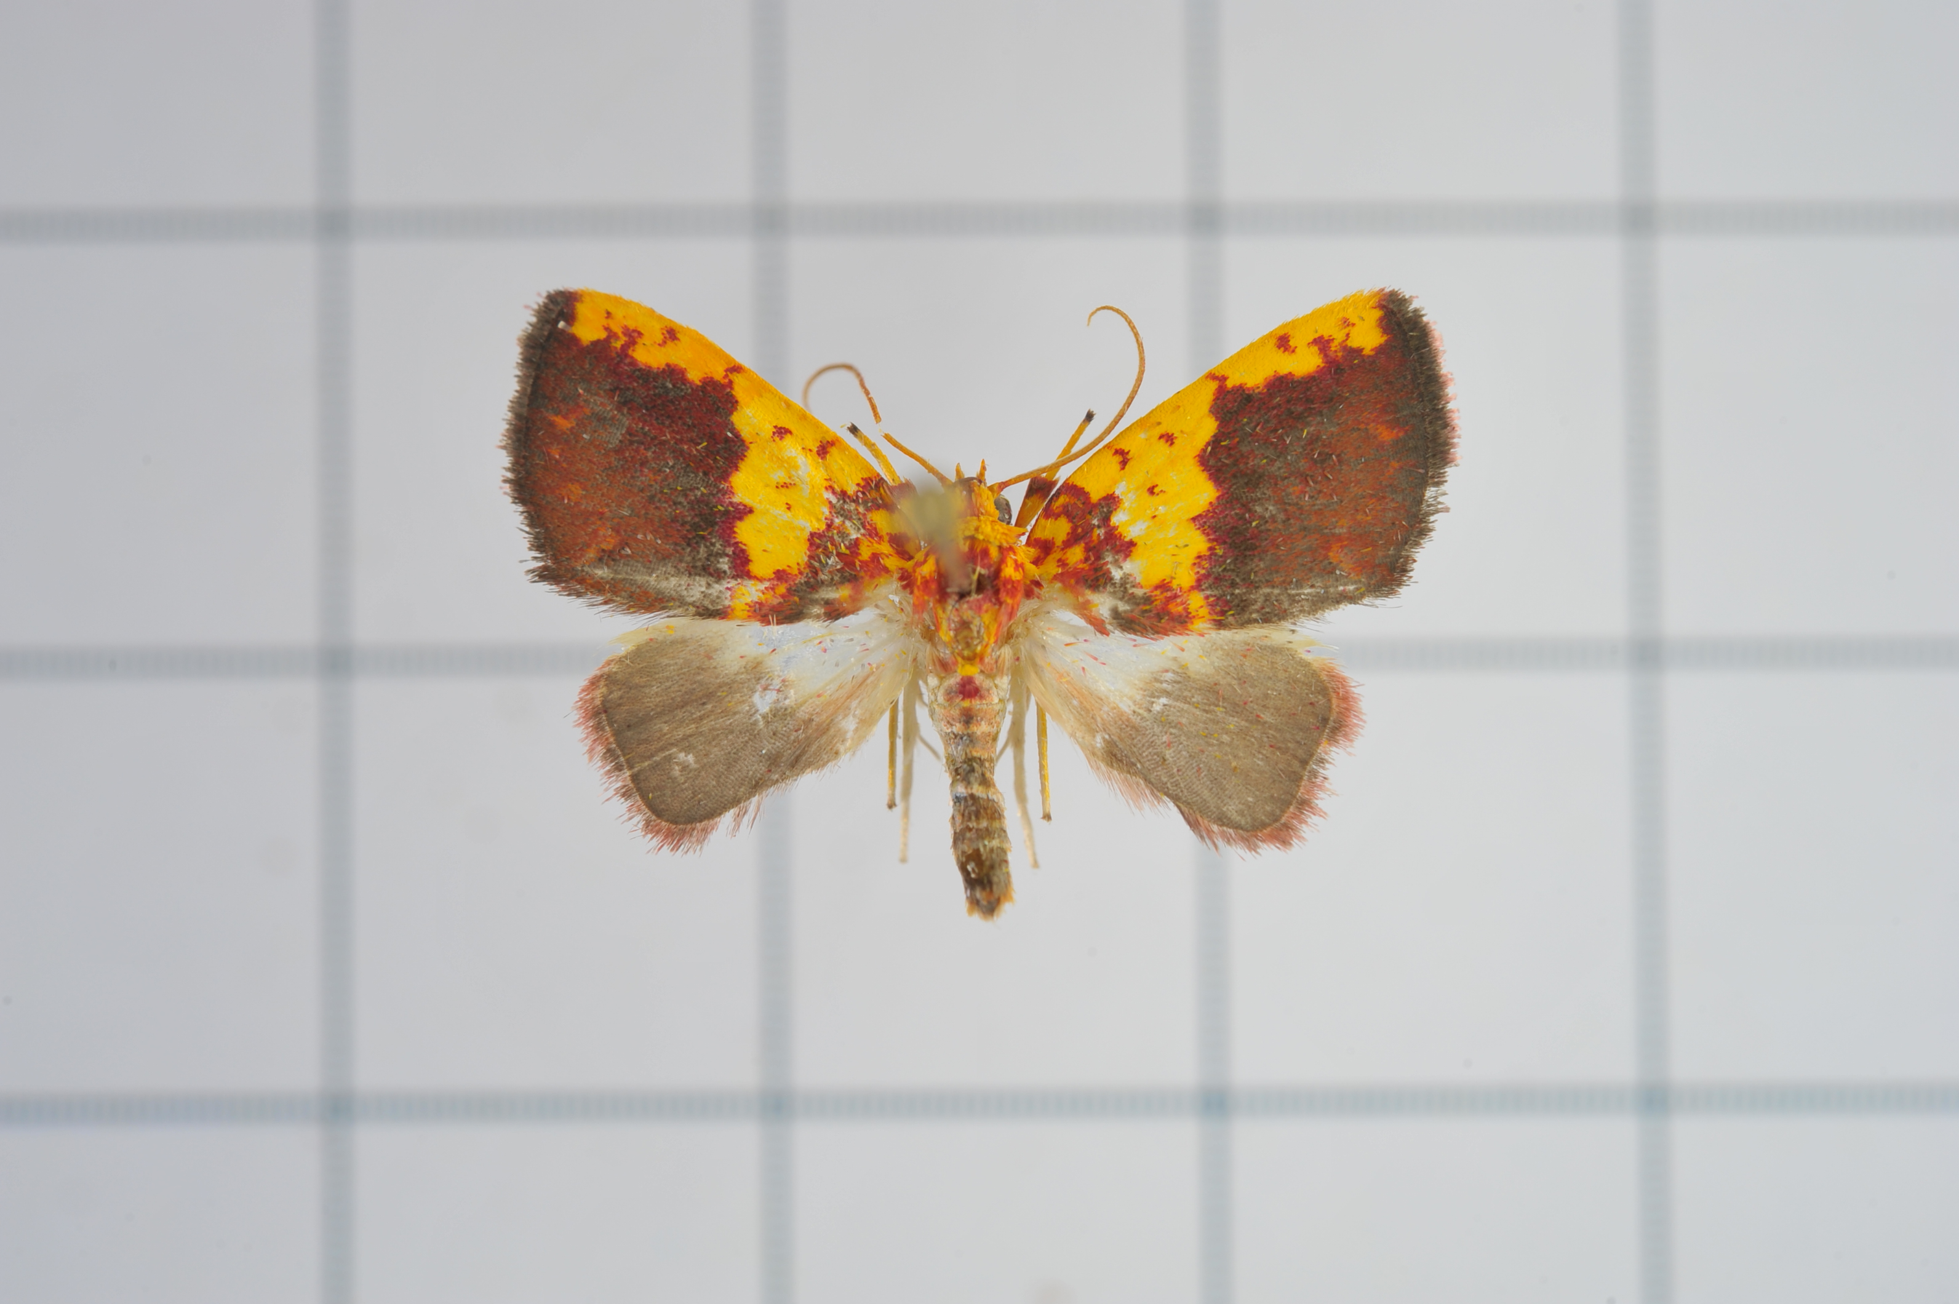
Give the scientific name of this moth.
Siglophora sanguinolenta
